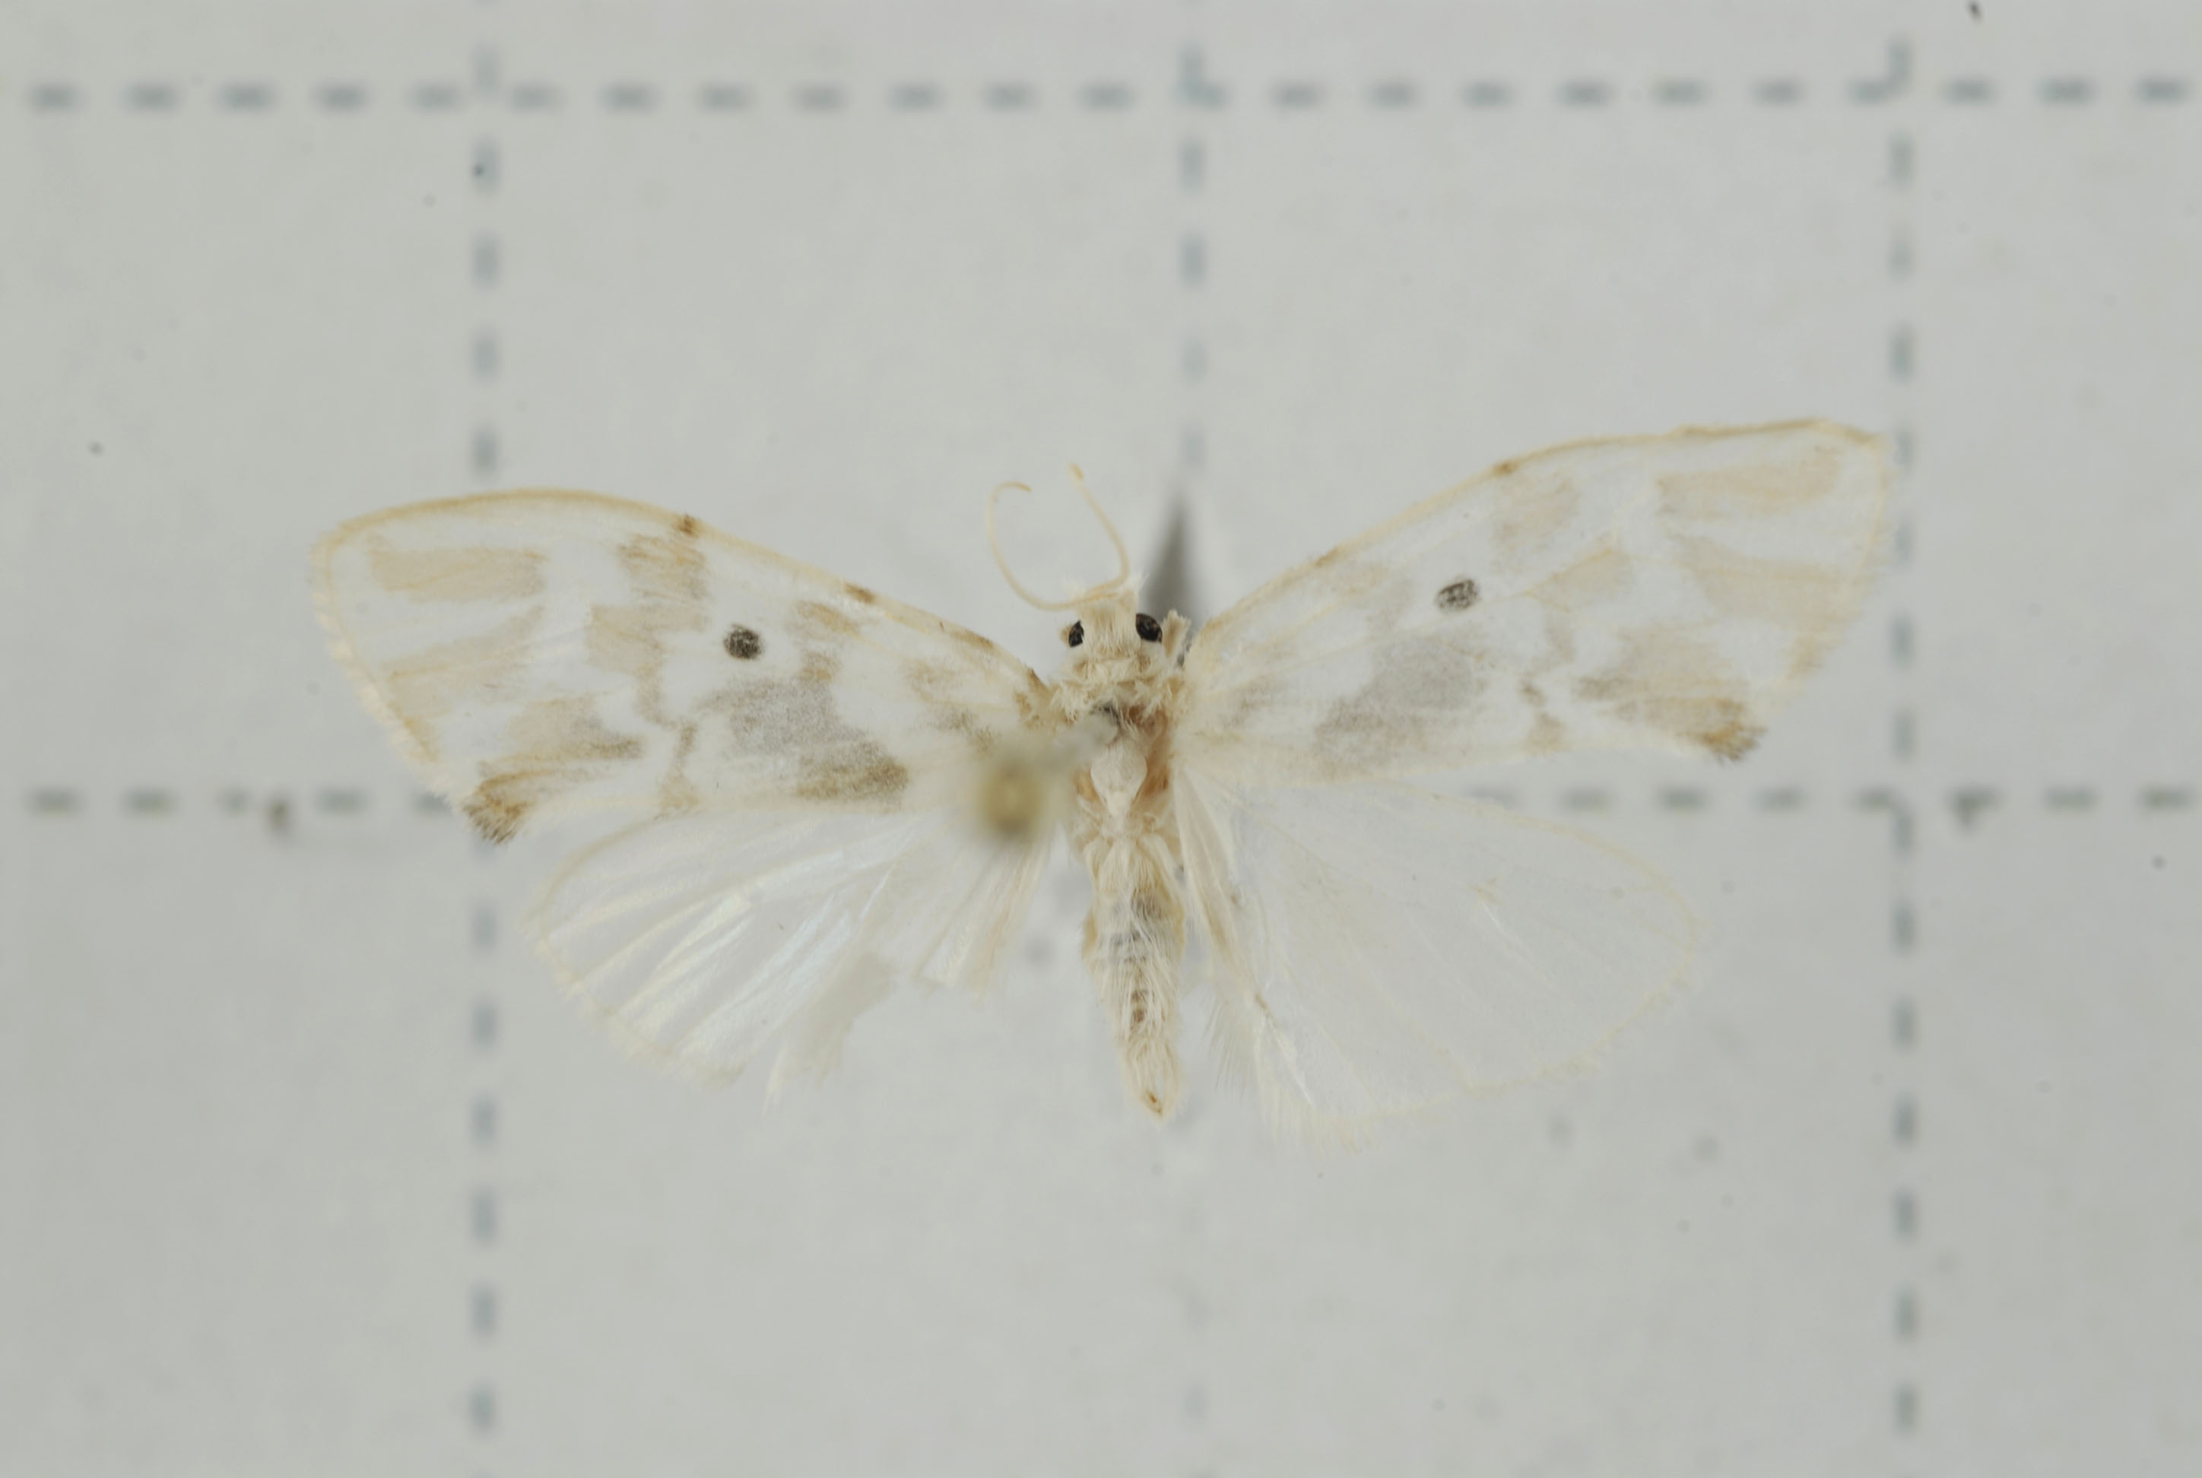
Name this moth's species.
Nudaria ranruna
